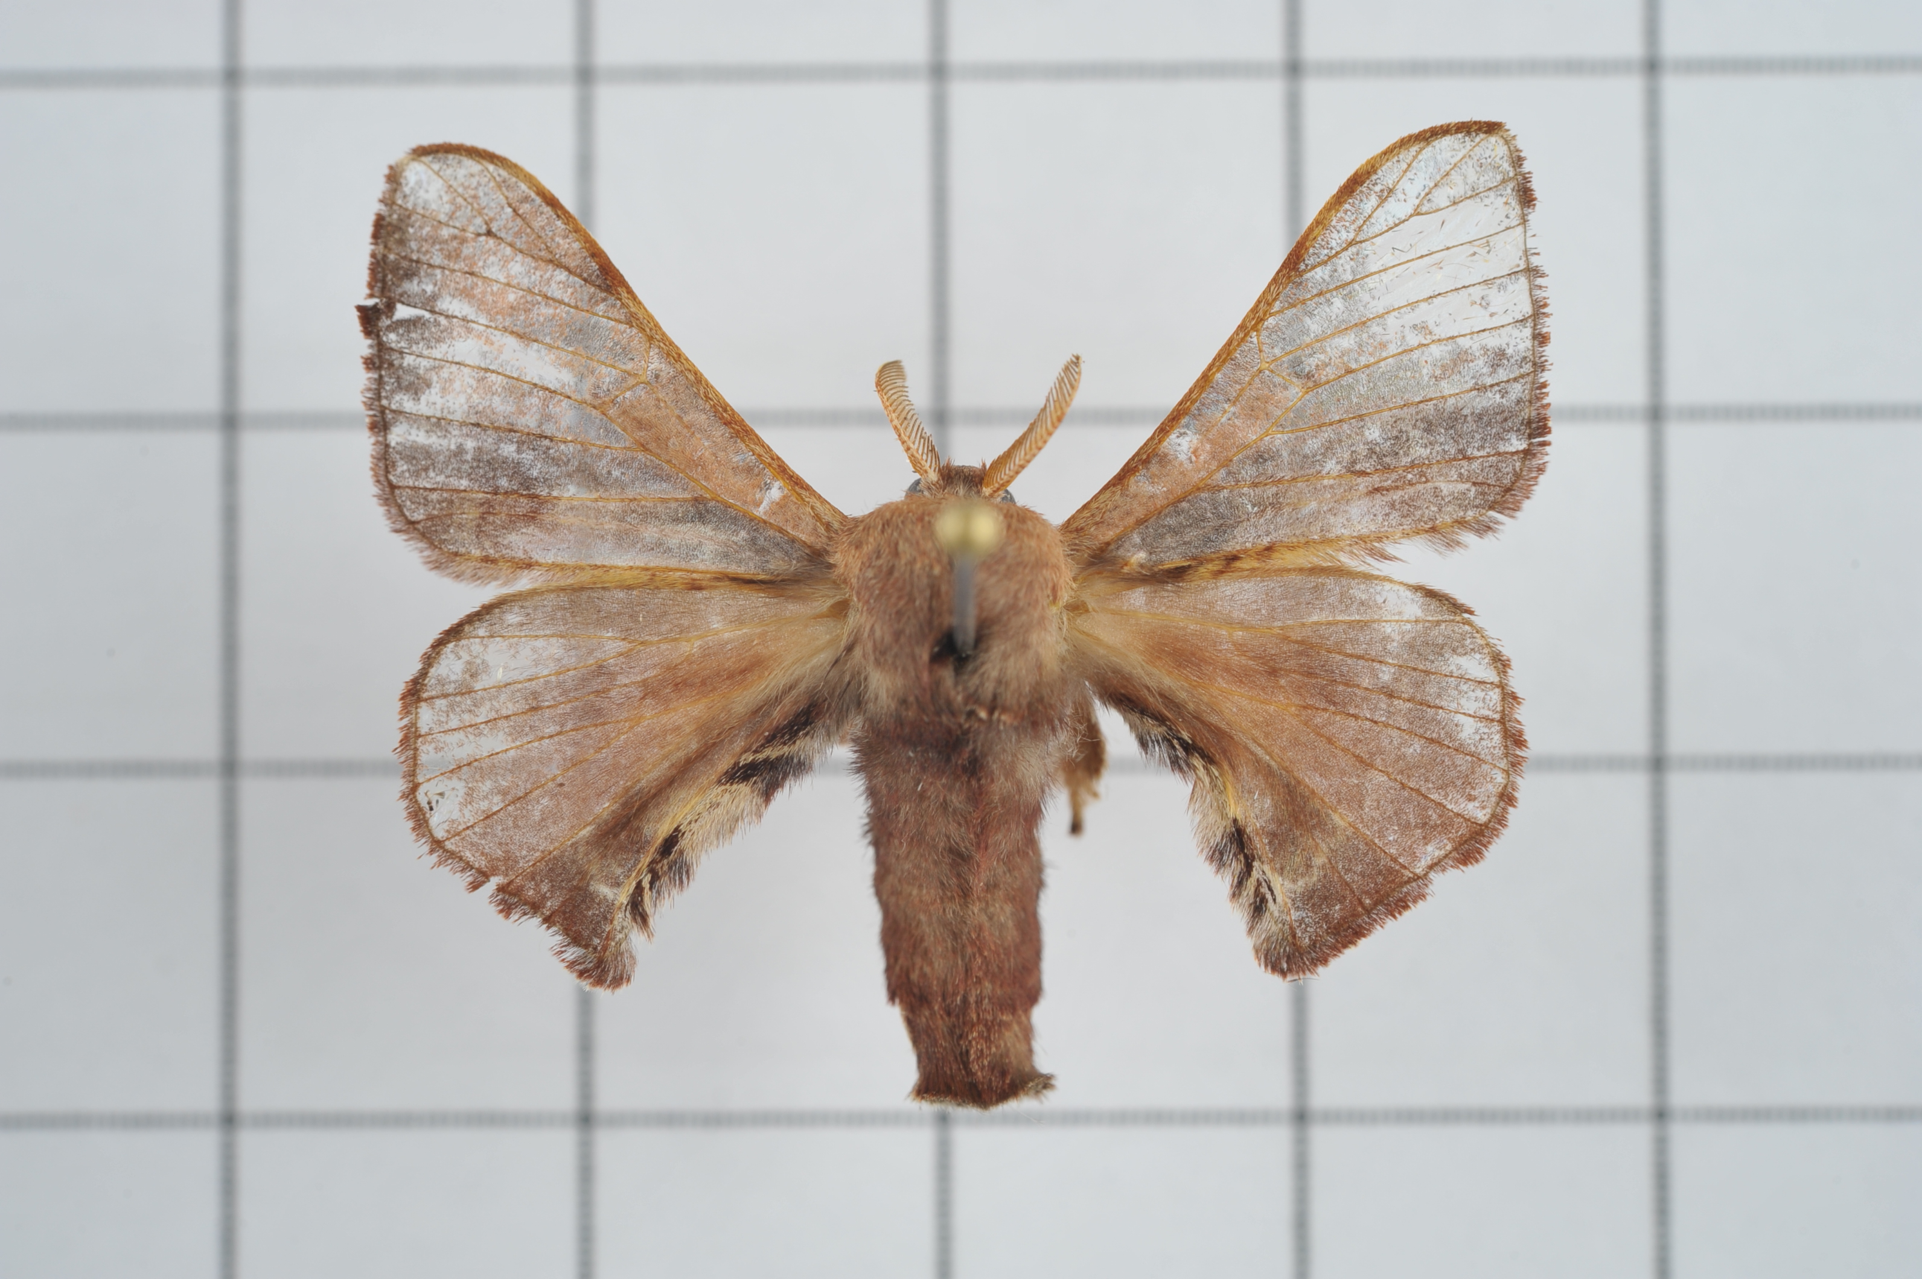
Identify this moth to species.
Triuncina brunnea
